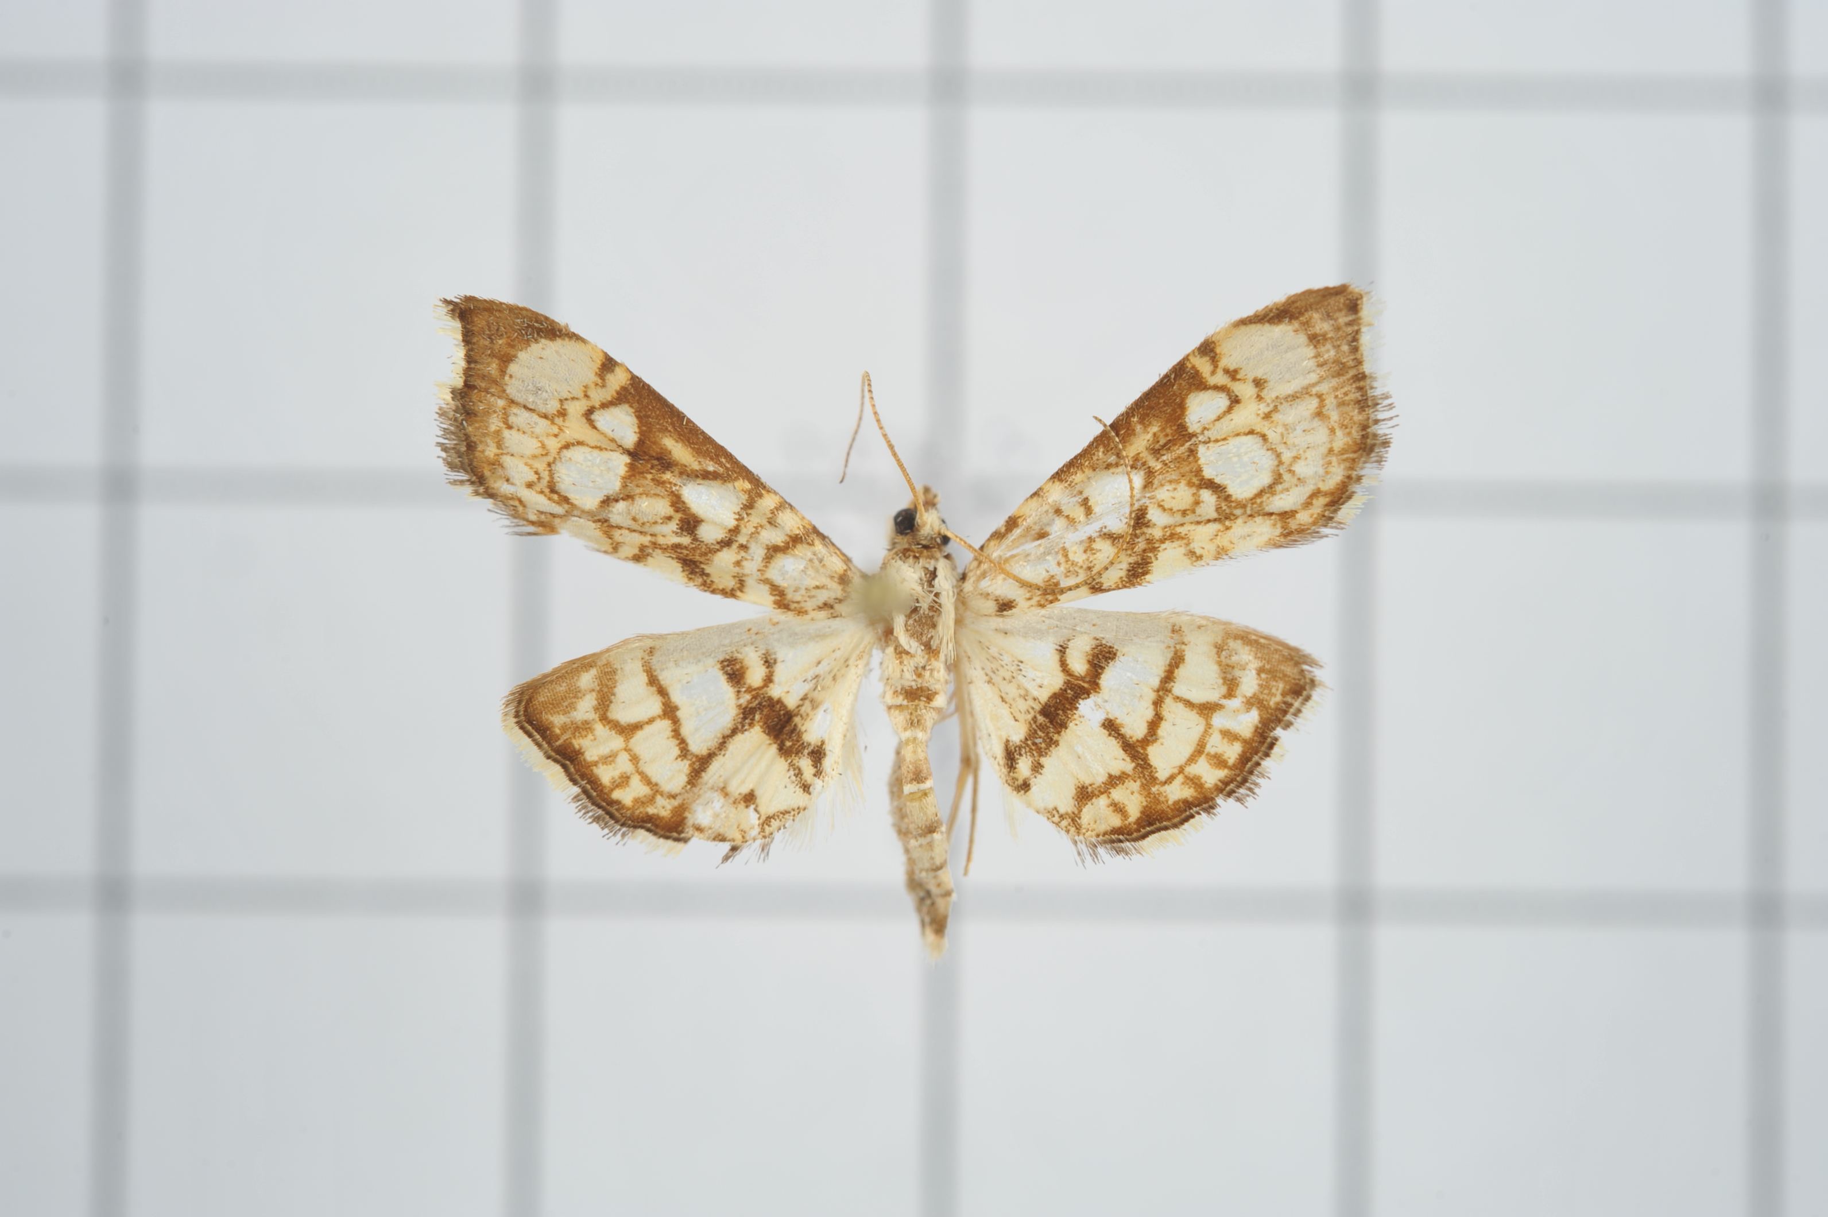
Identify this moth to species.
Chabula trivitralis
